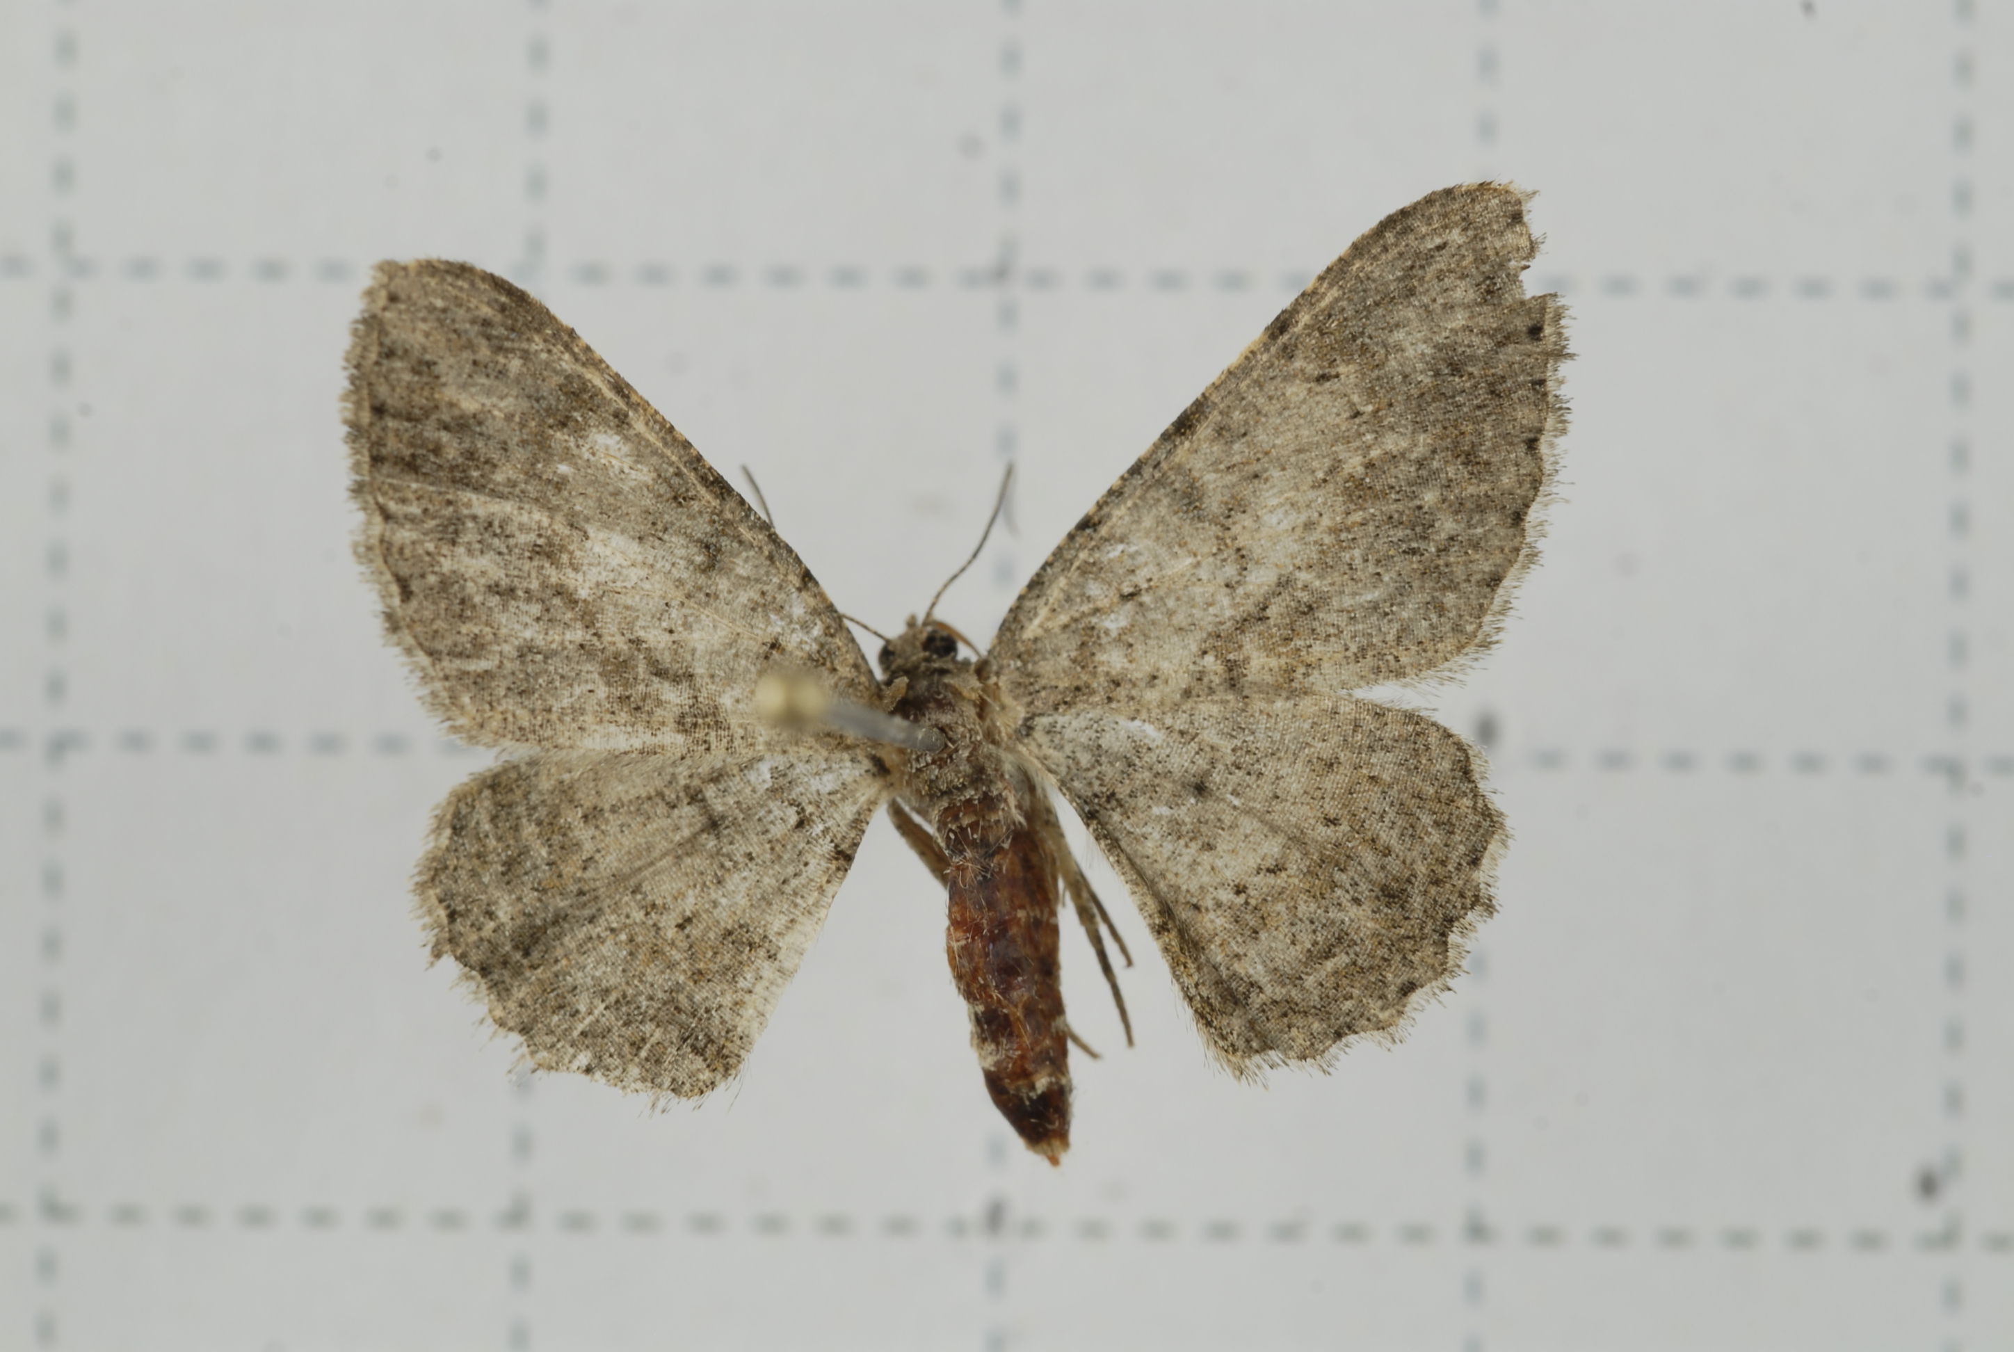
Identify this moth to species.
Psilalcis breta rantaizana
